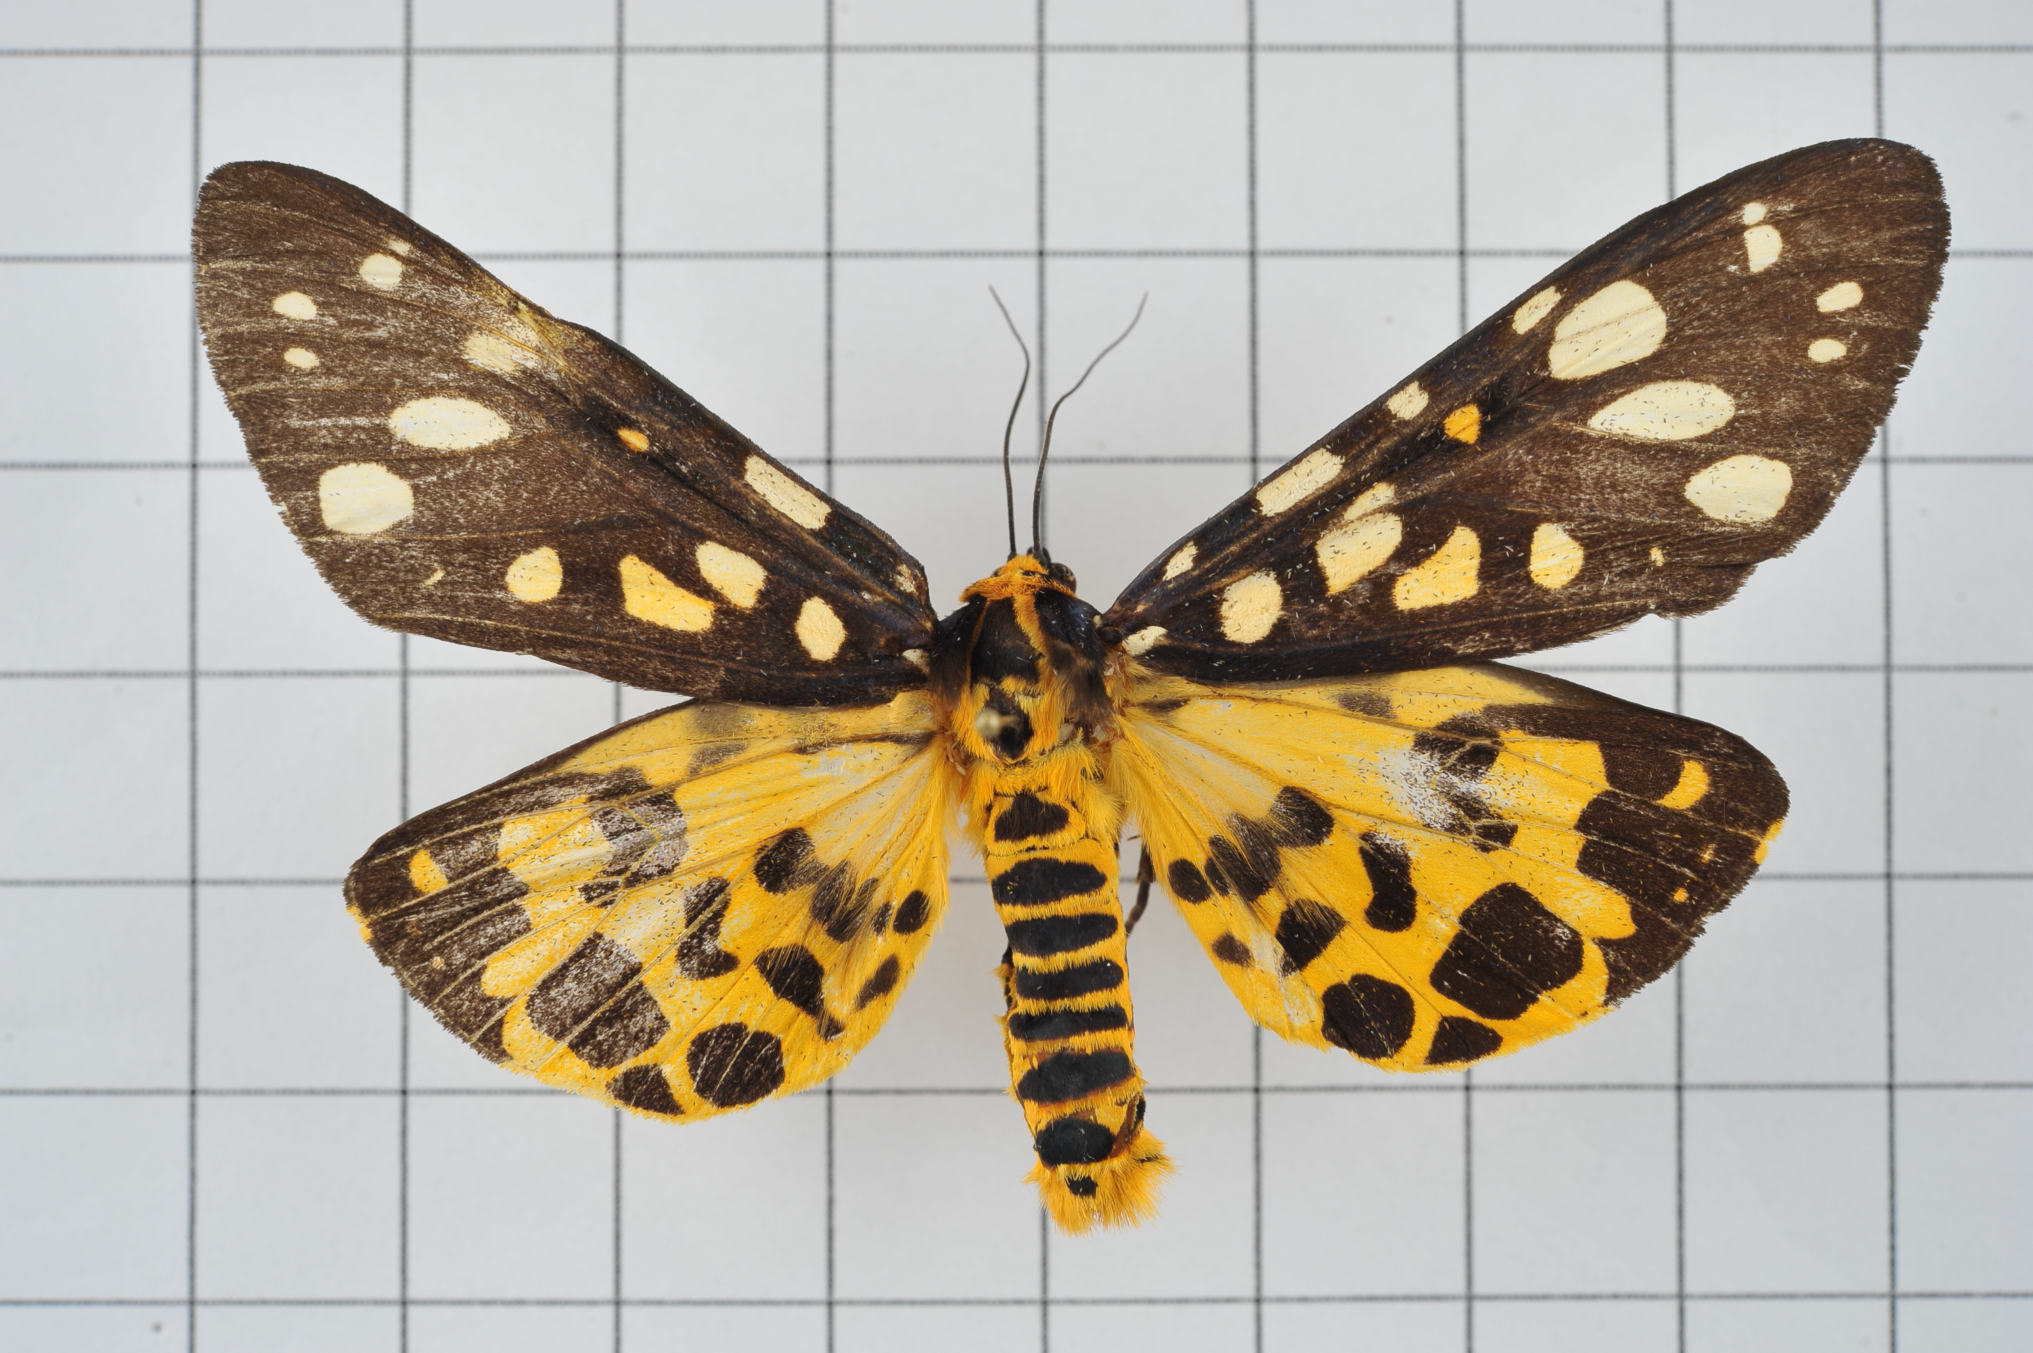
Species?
Aglaomorpha histrio formosana
